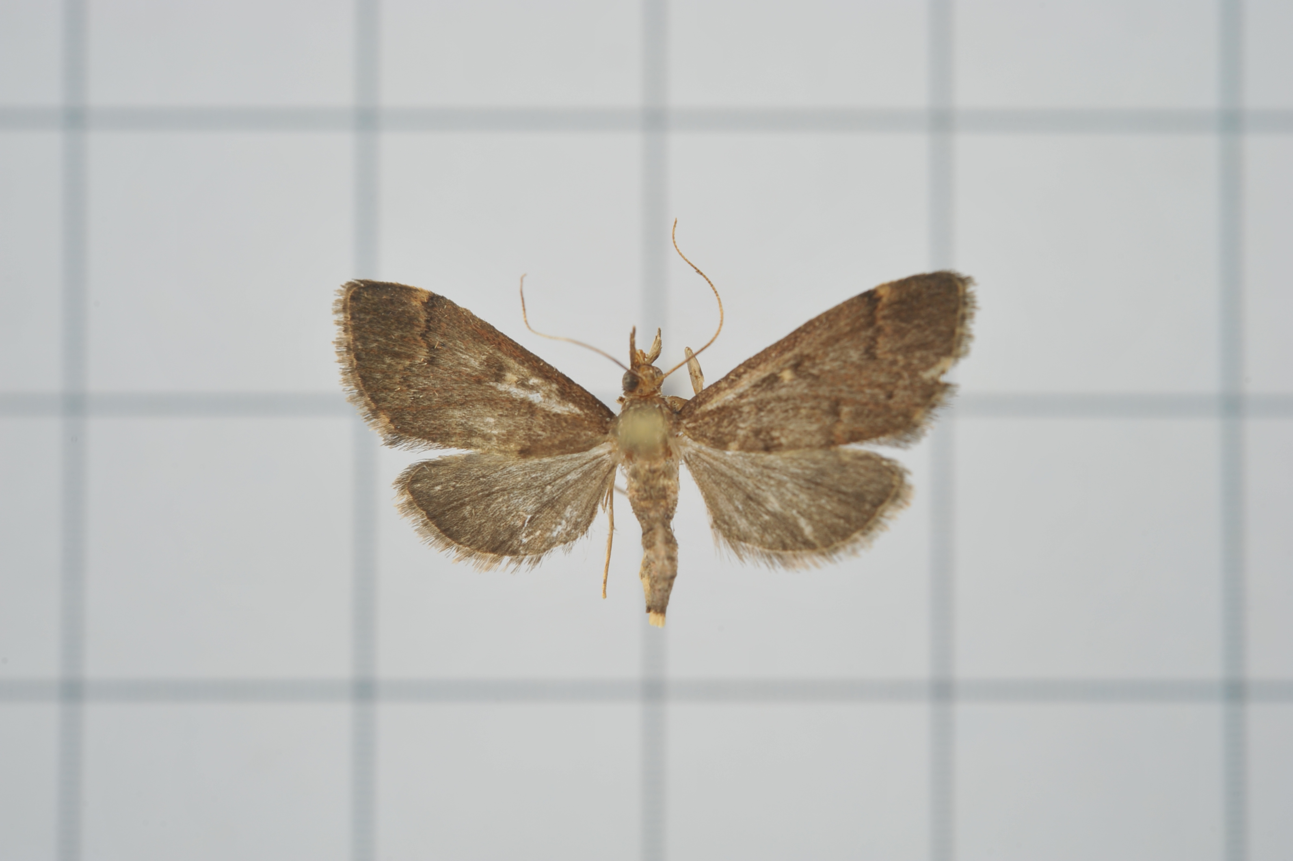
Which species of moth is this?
Camptomastix hisbonalis
